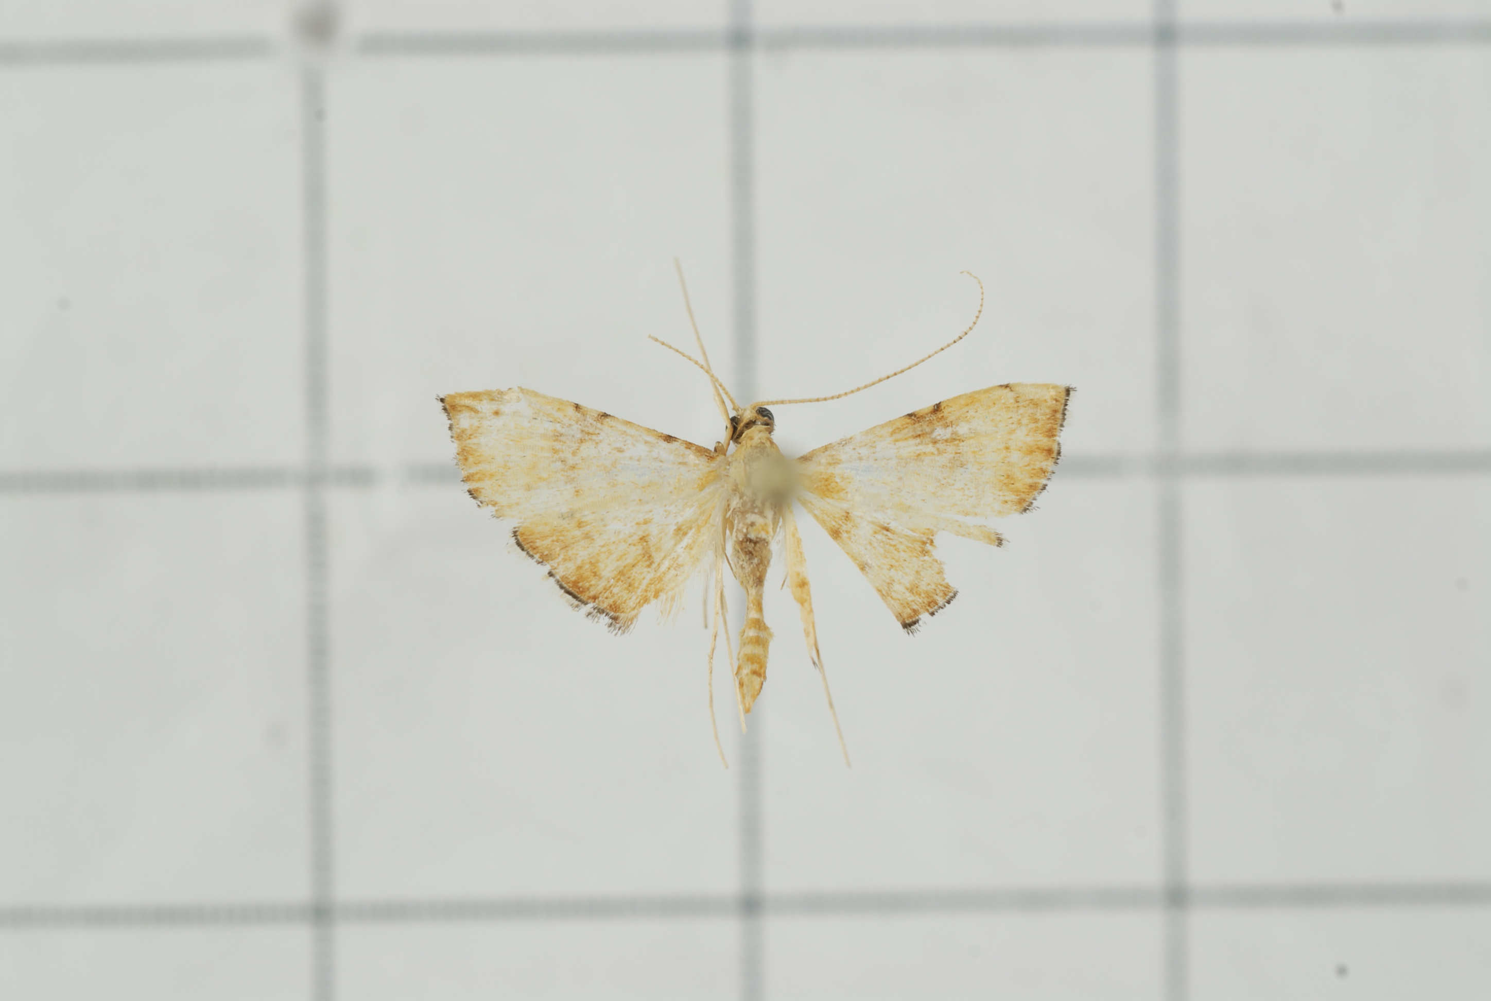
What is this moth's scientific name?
Mabra nigriscripta
